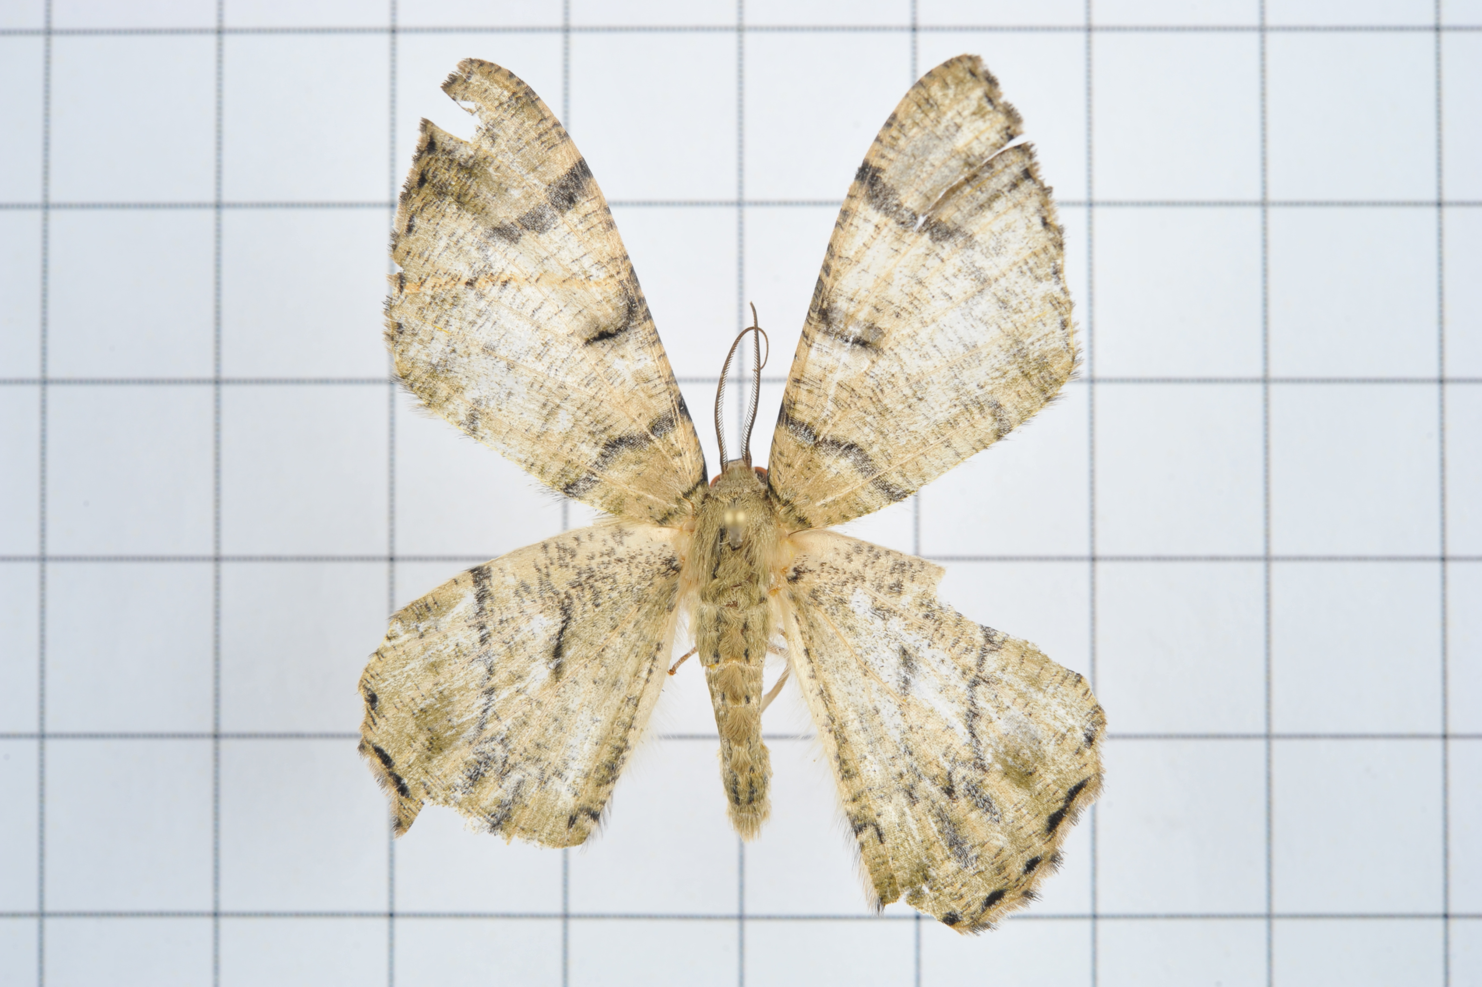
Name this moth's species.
Lophophelma iterans onerosus
